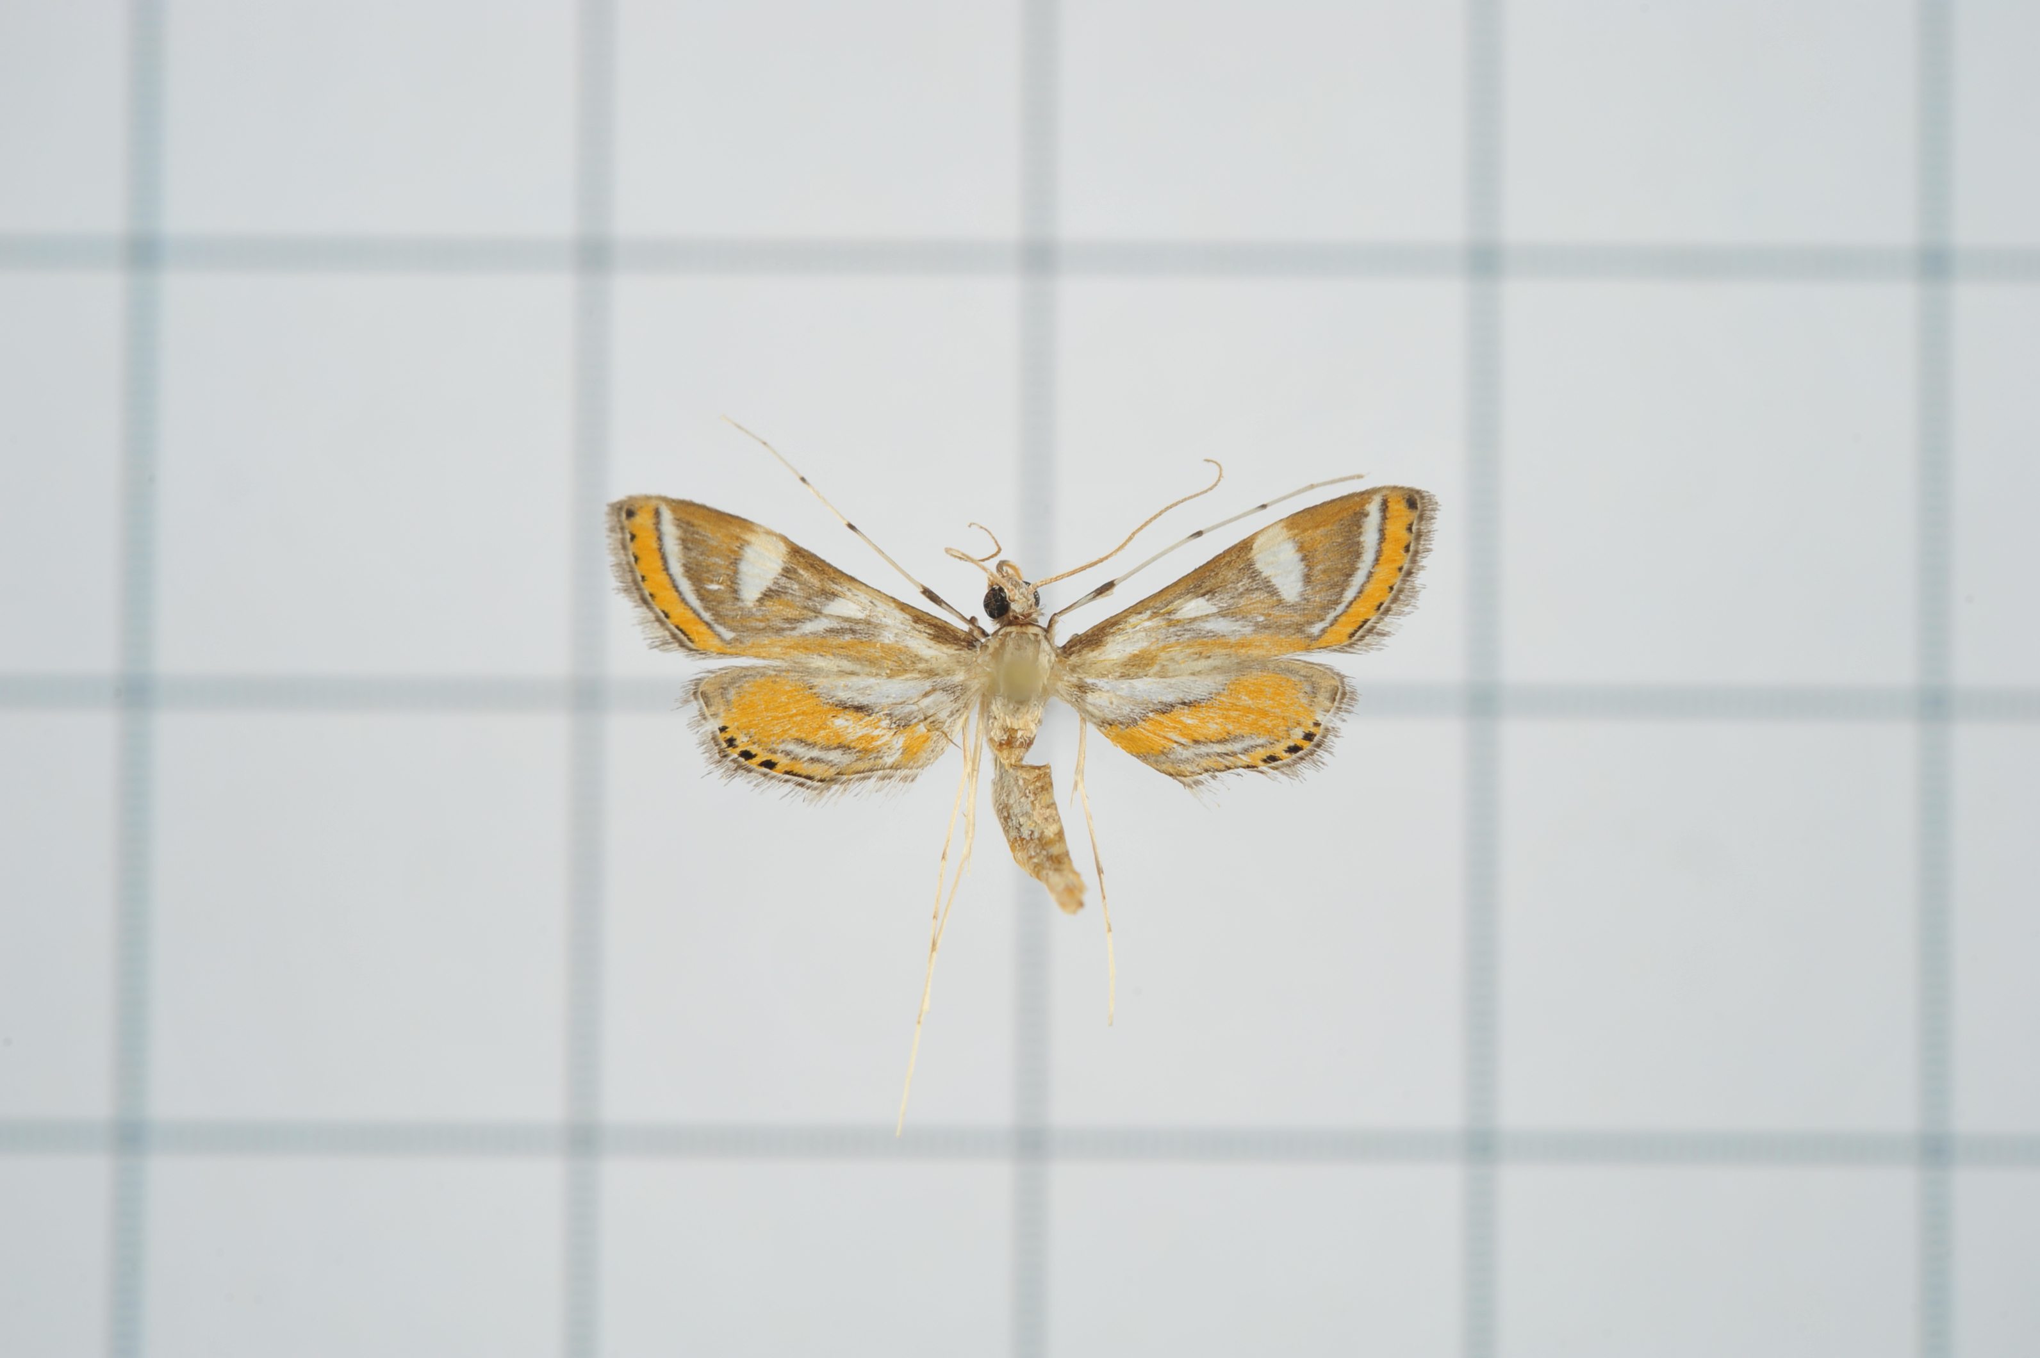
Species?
Strepsinoma croesusalis
